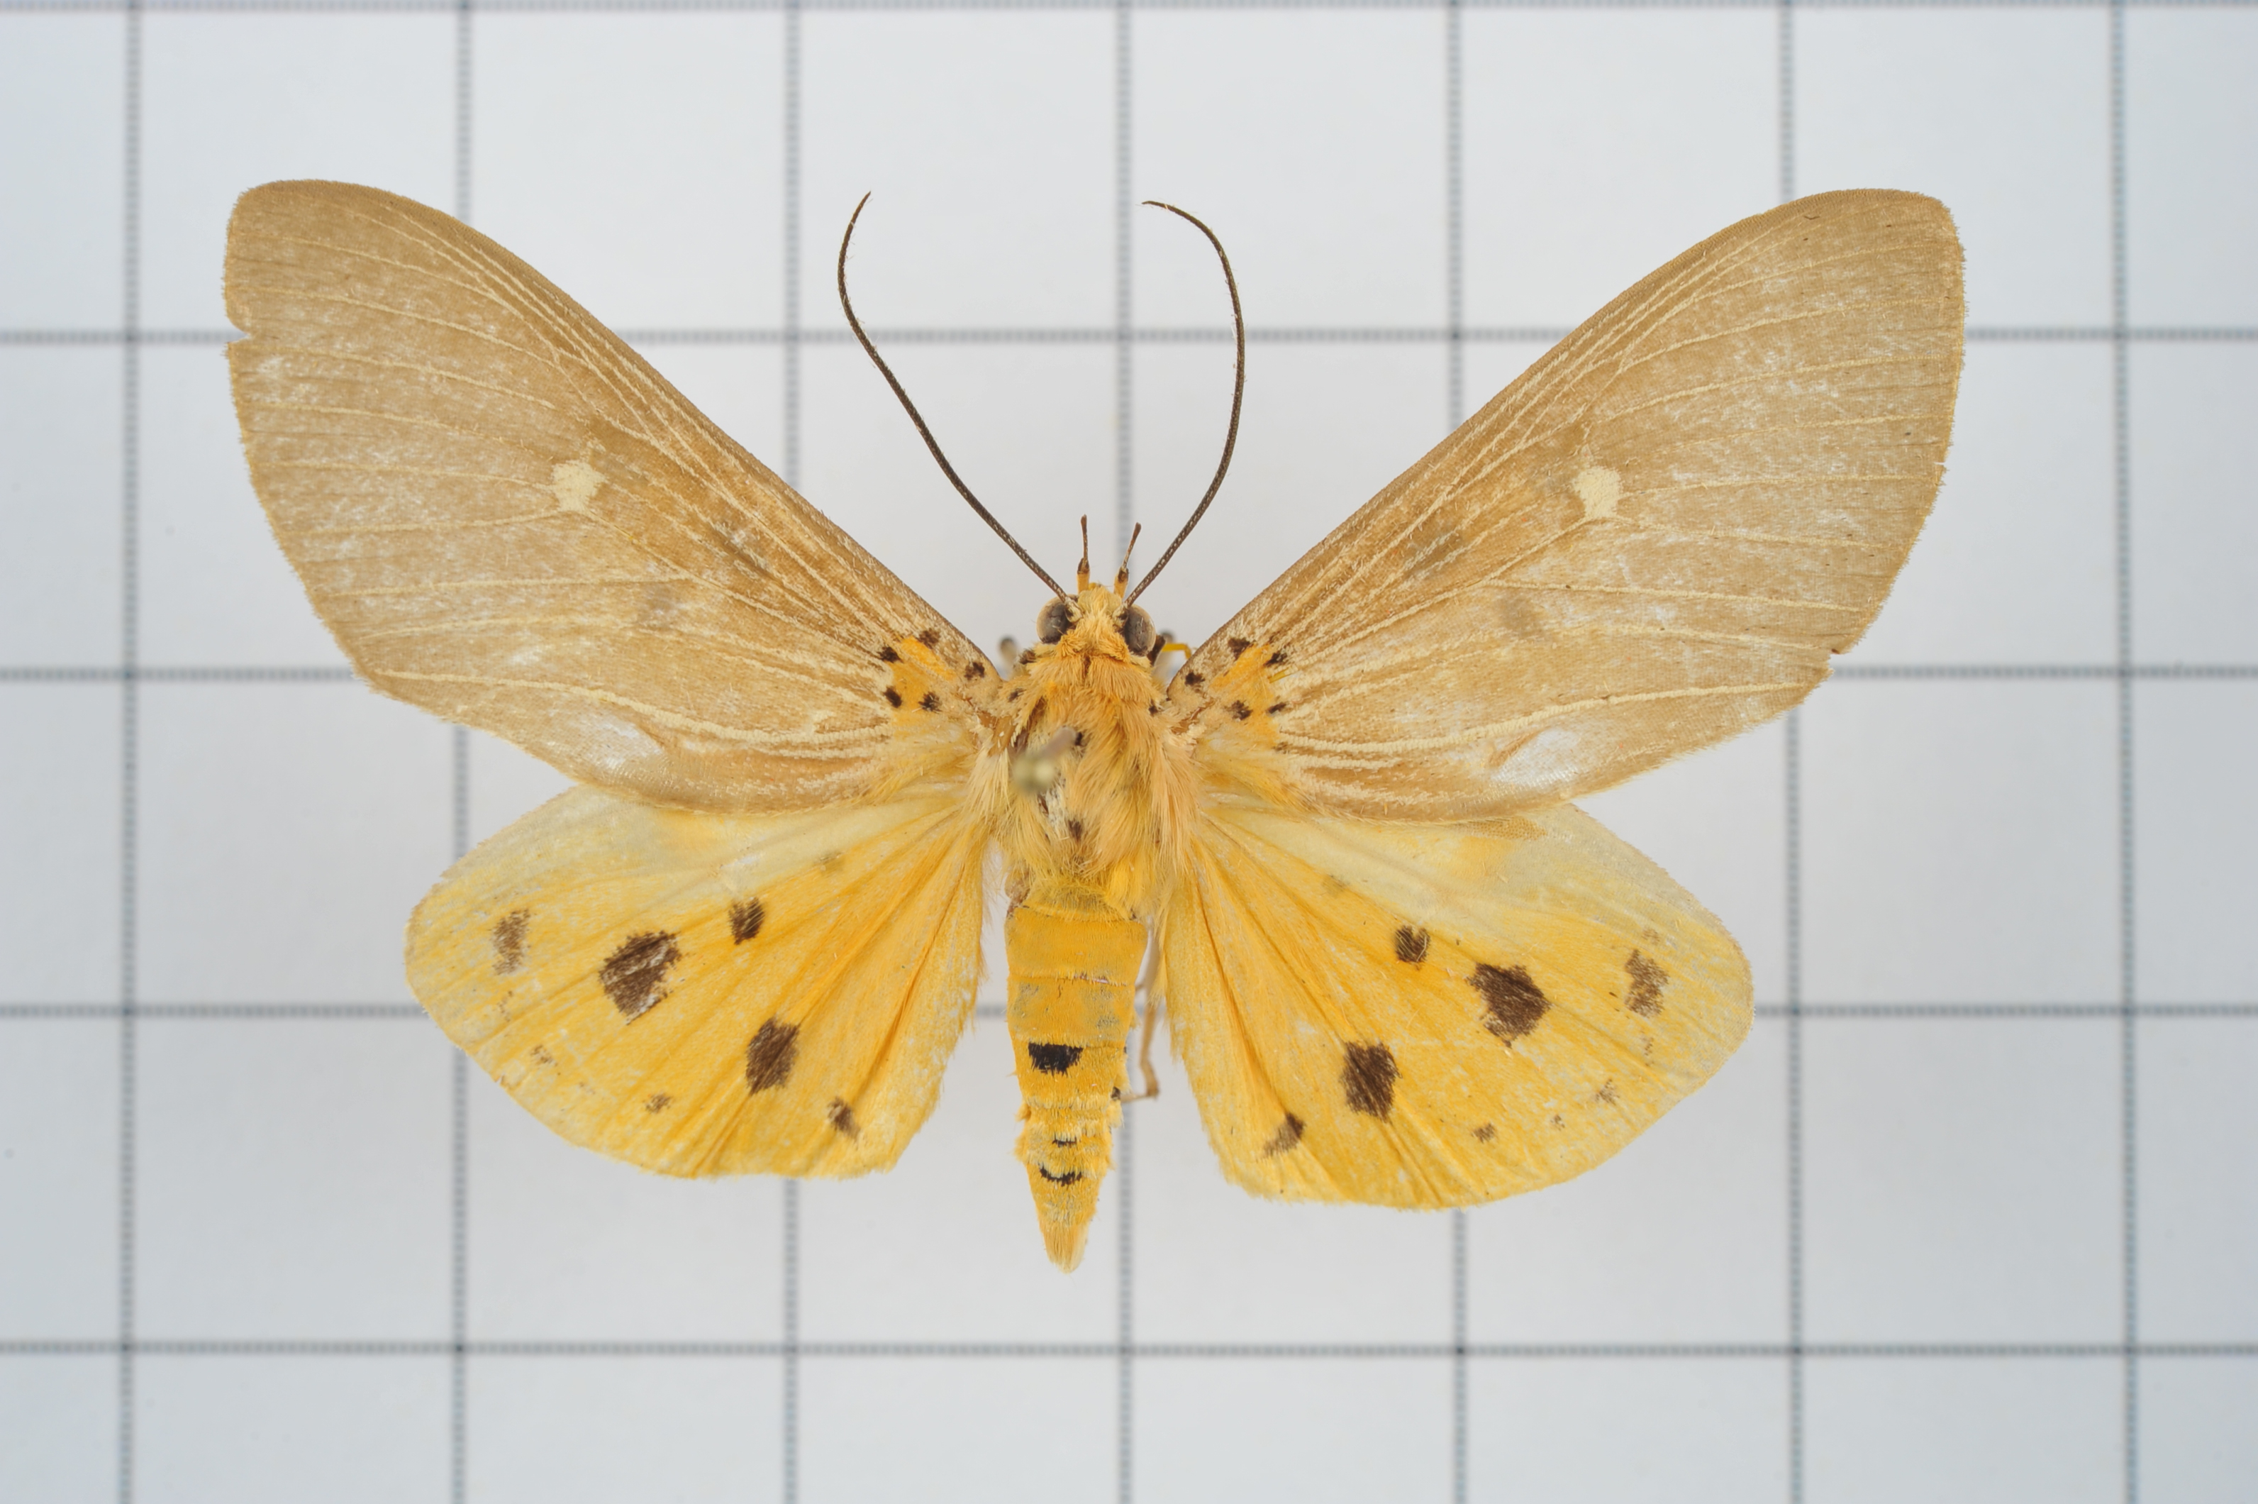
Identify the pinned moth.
Asota caricae
